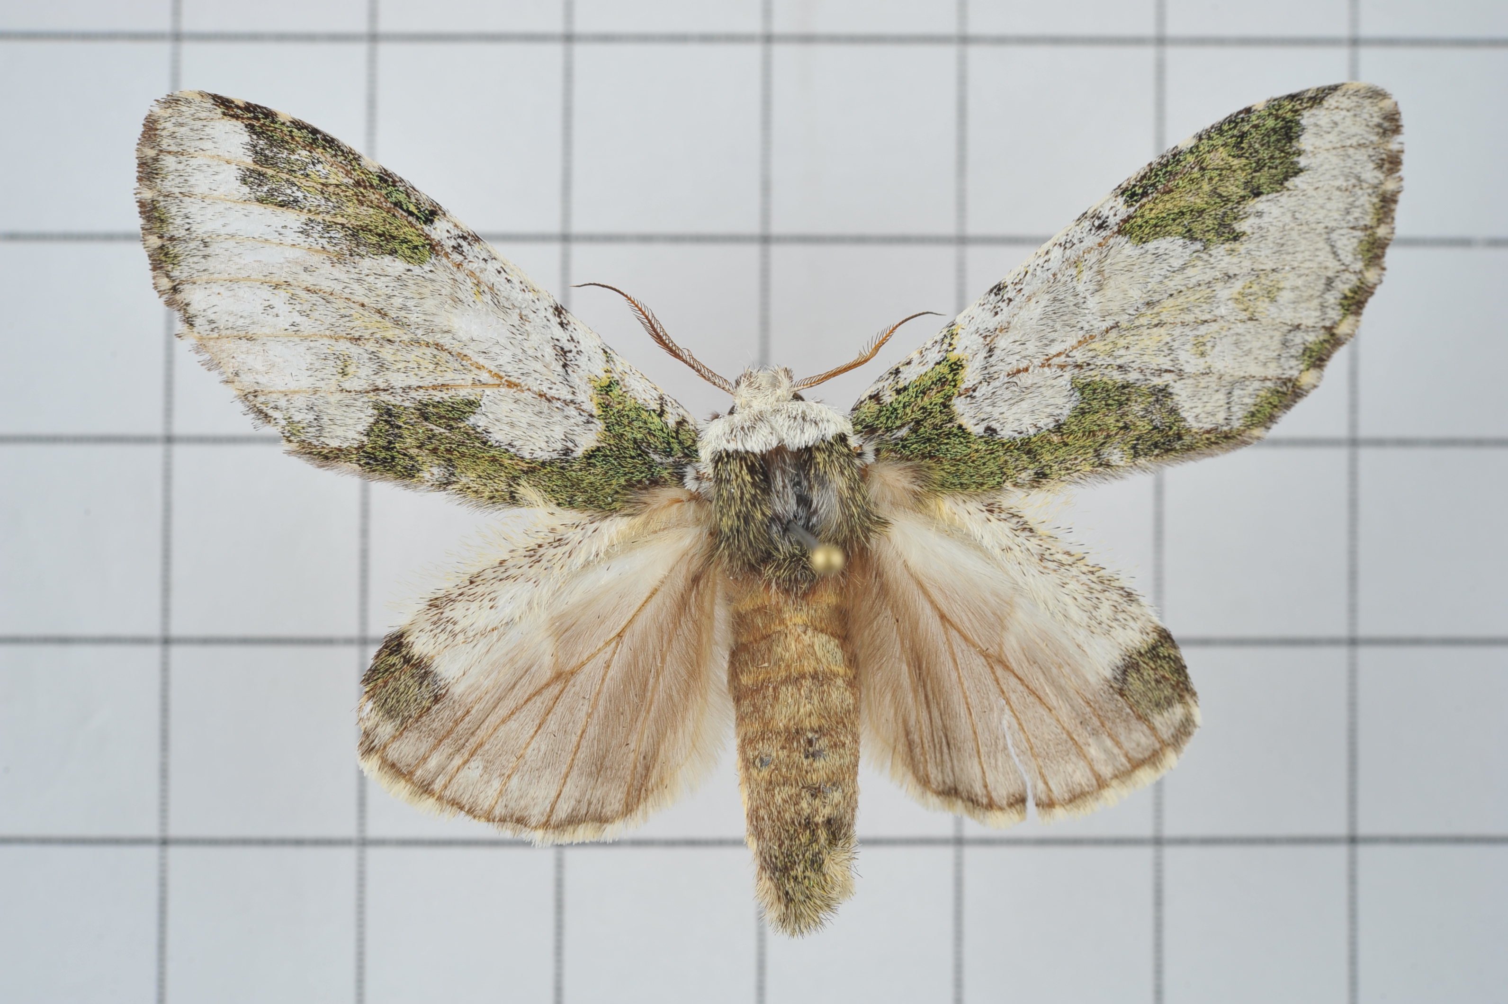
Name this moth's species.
Syntypistis comatus
